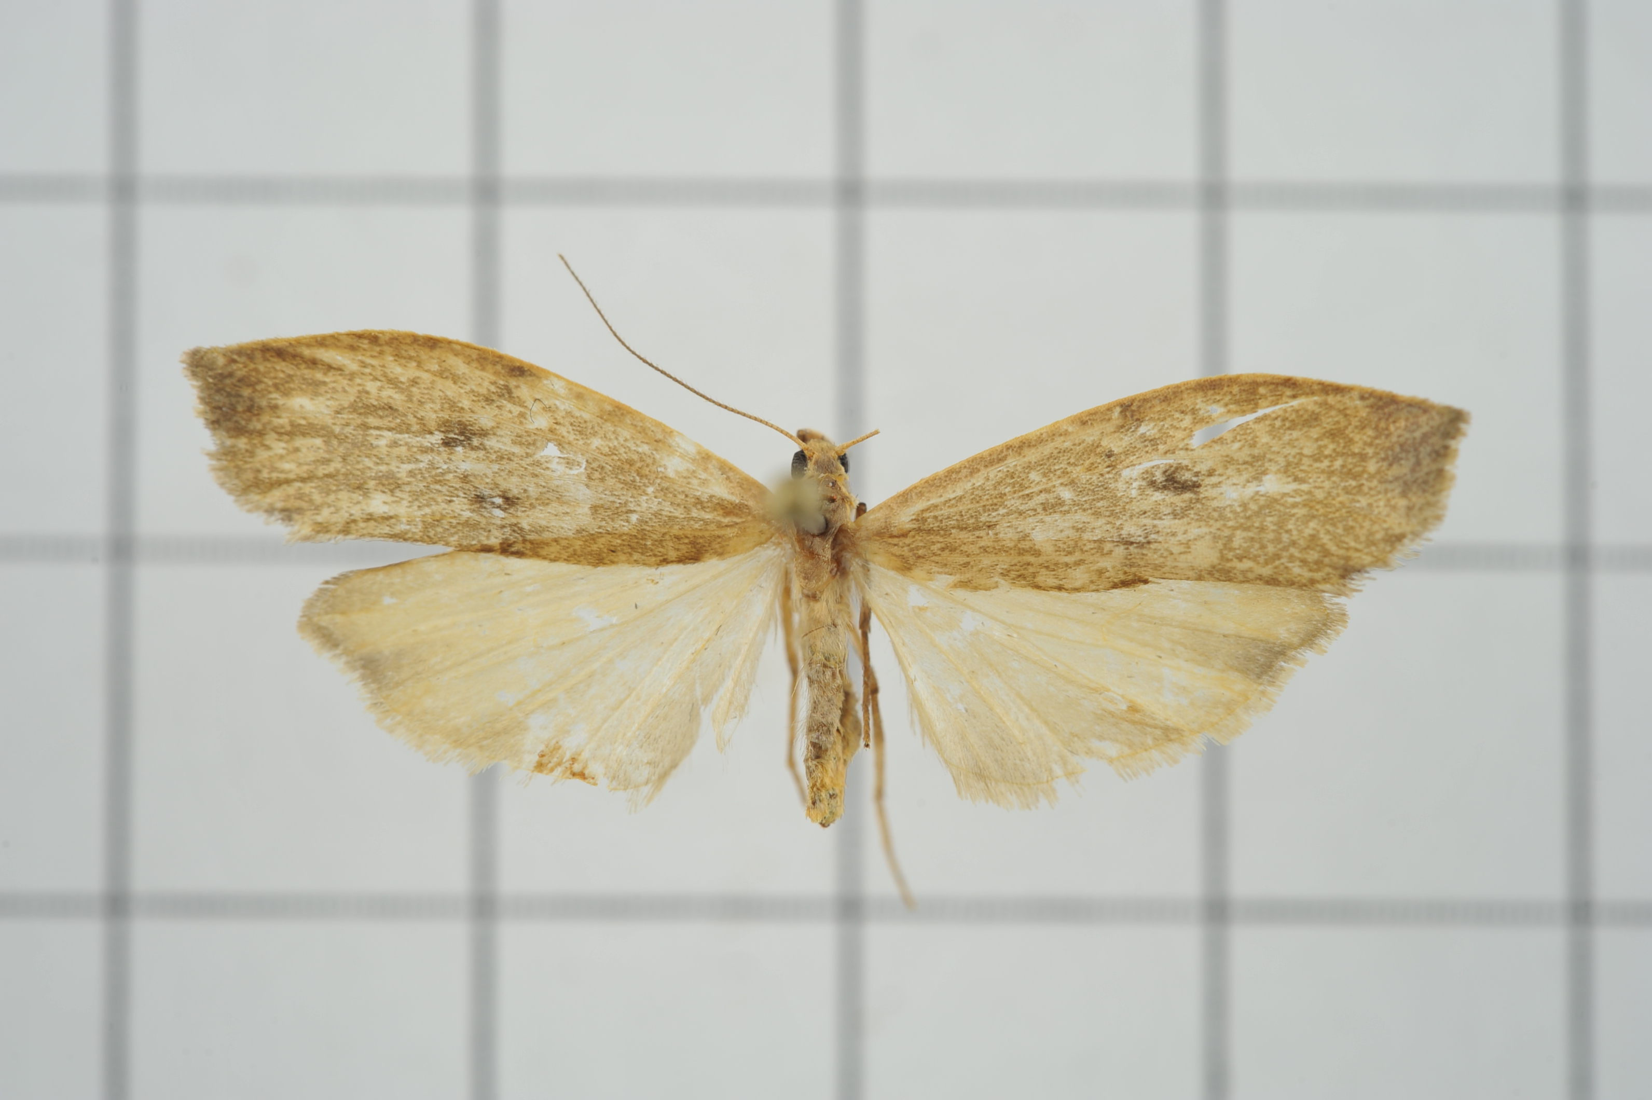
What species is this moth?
Gampola sinica
